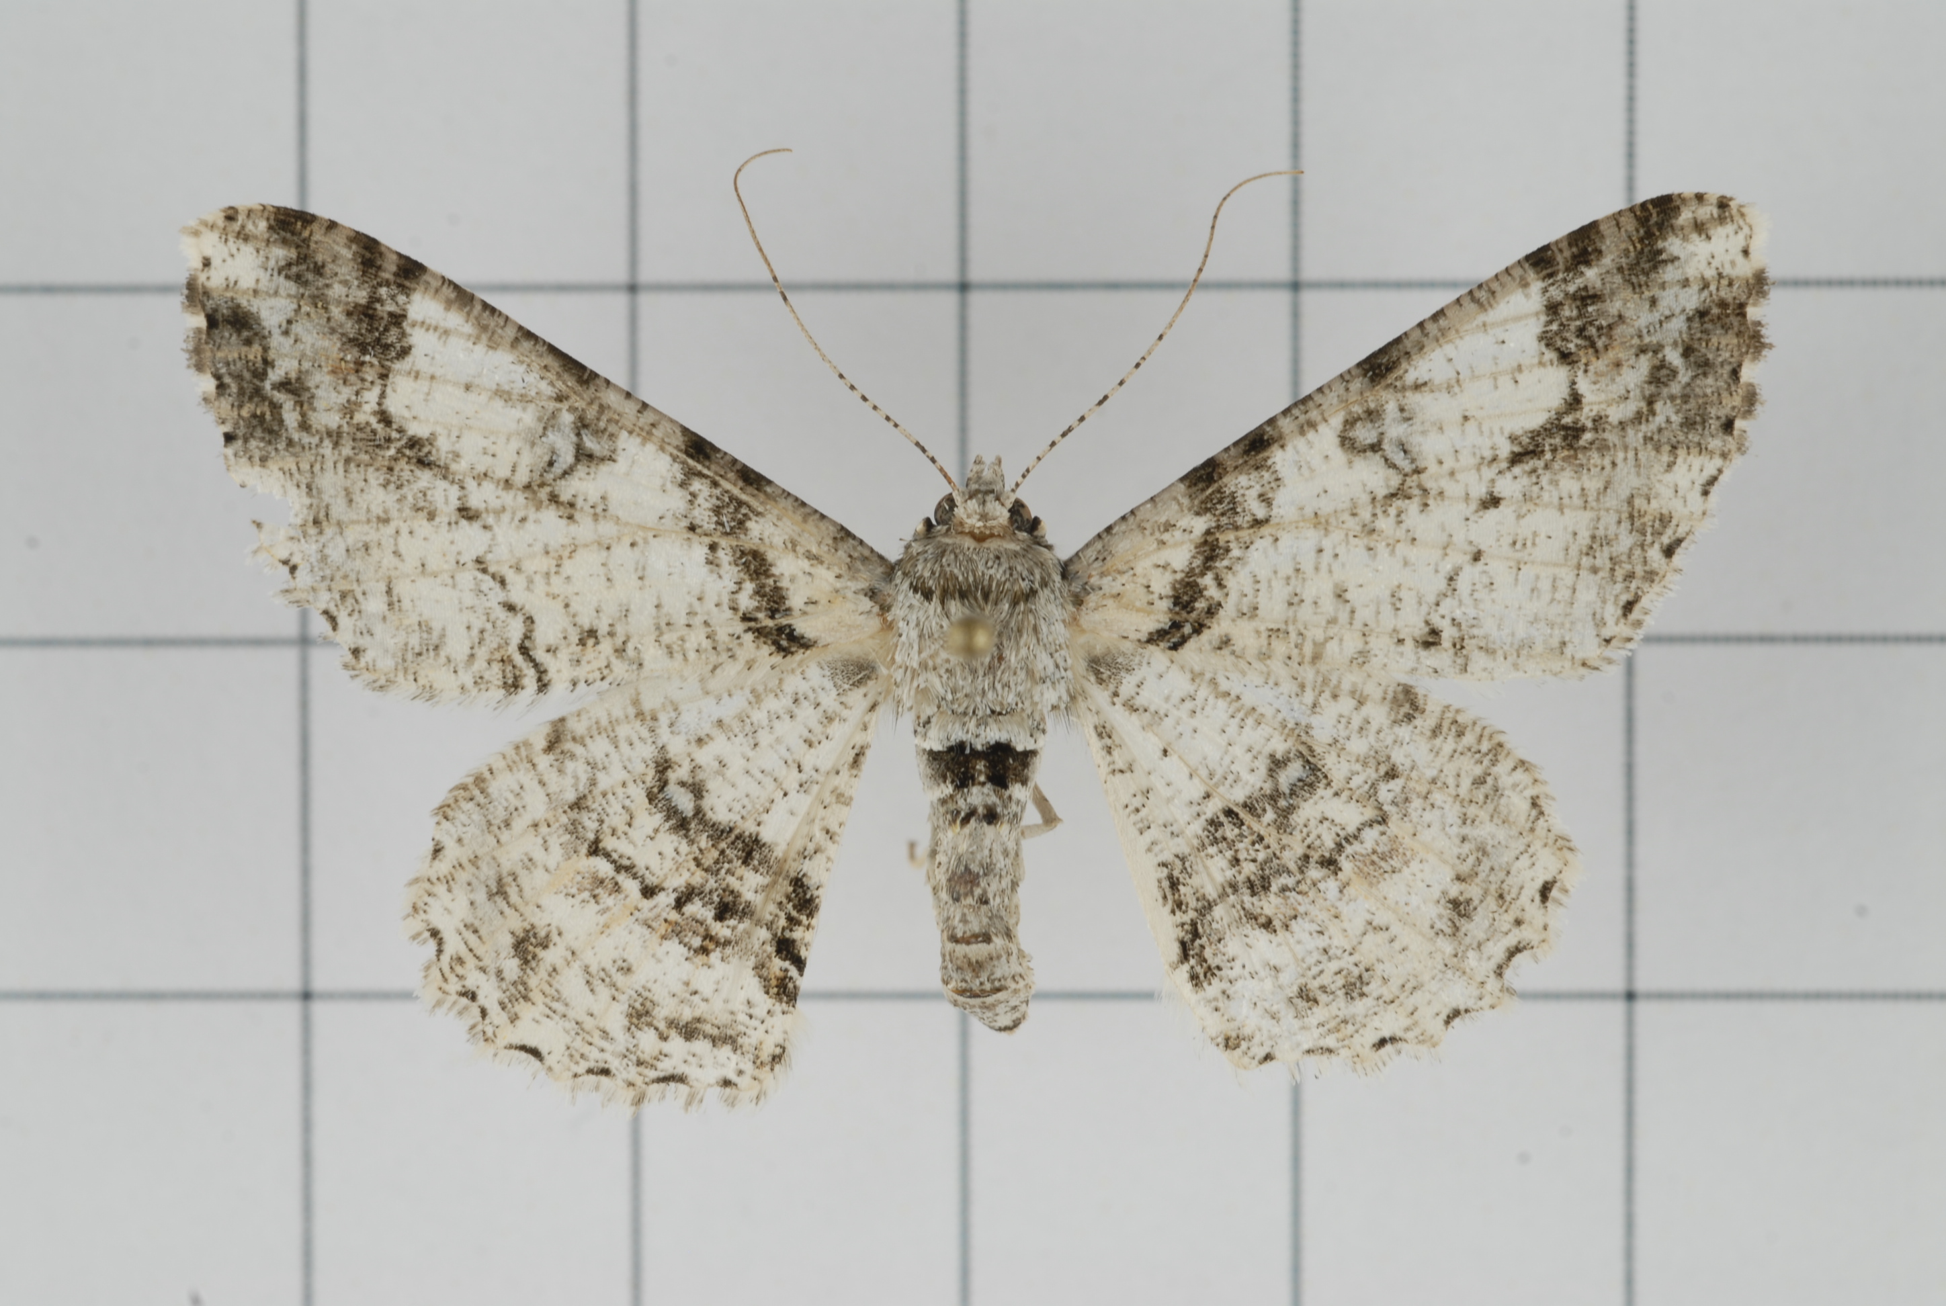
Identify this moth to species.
Cleora fraterna
